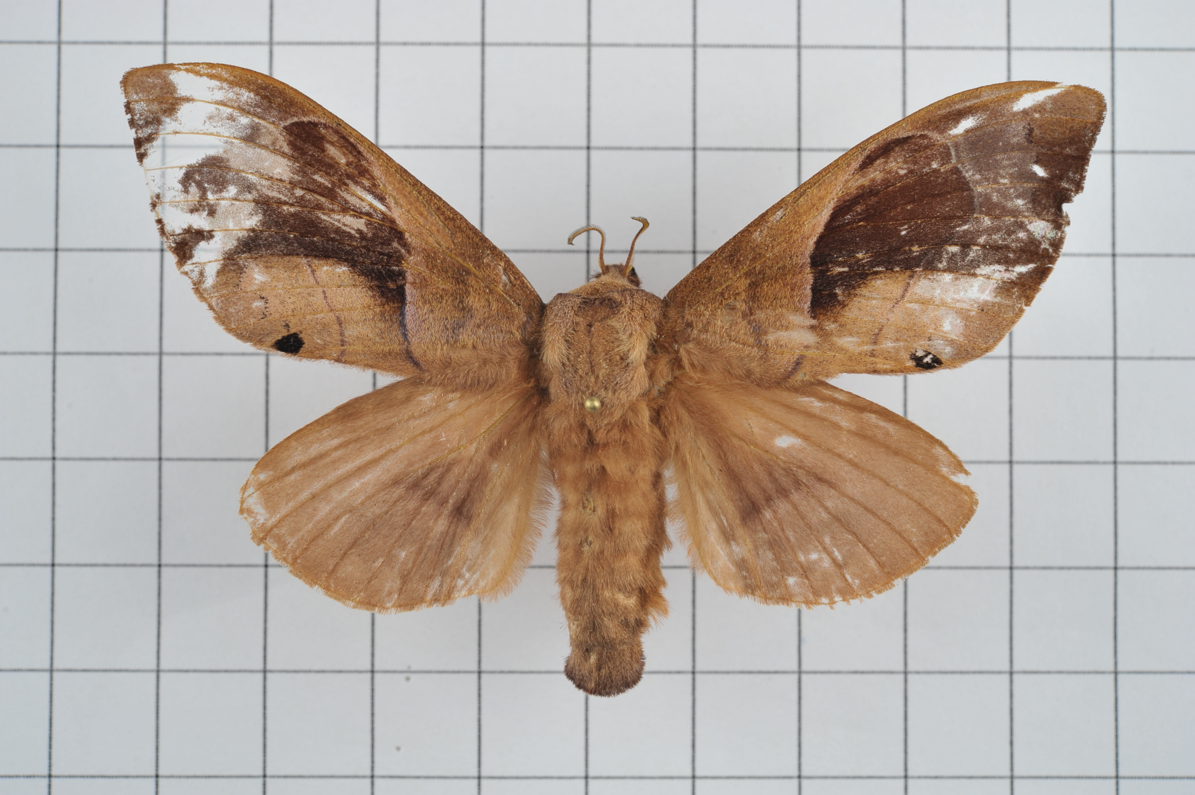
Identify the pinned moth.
Paralebeda femorata mirabilis
